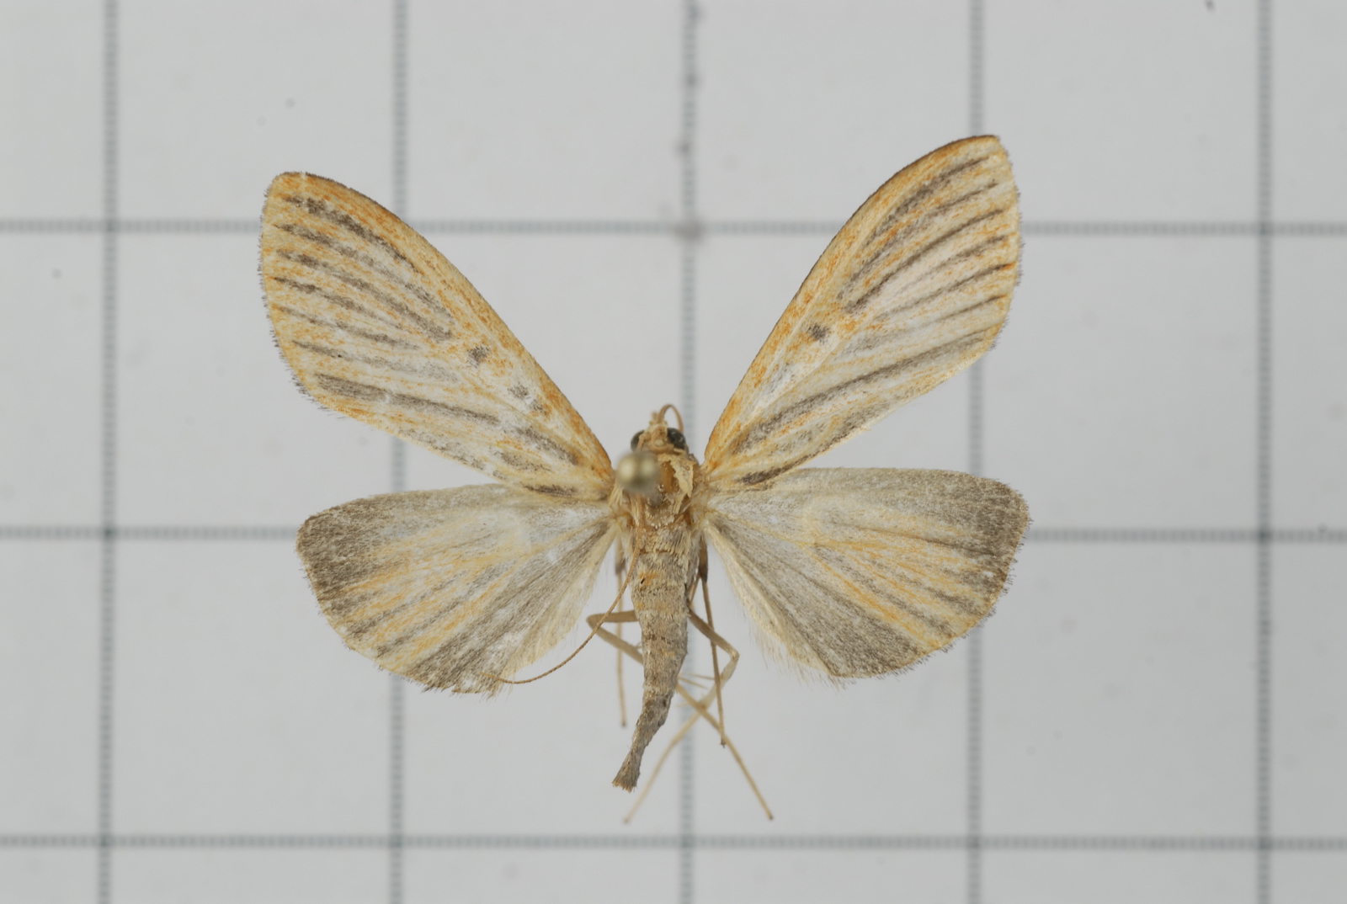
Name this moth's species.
Tyspanodes striata
